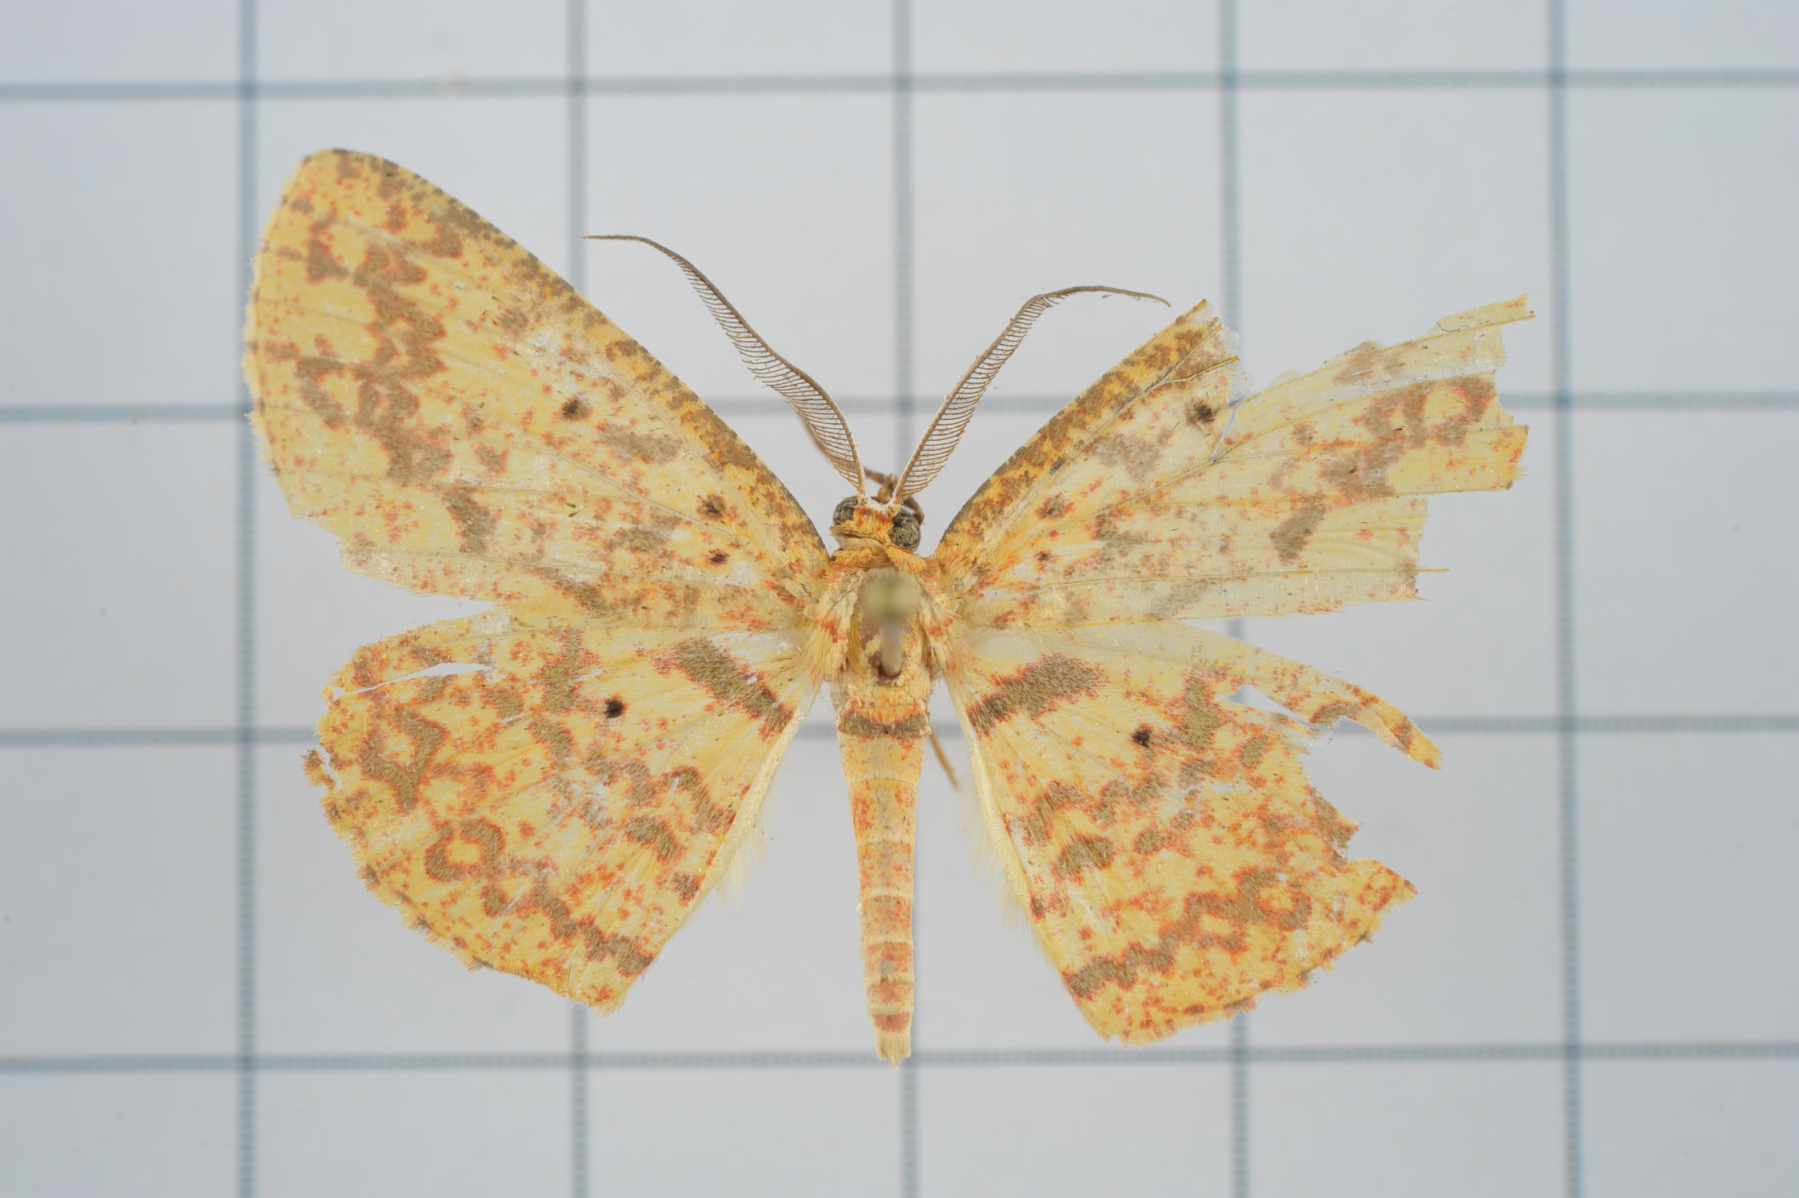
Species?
Borbacha pardaria
